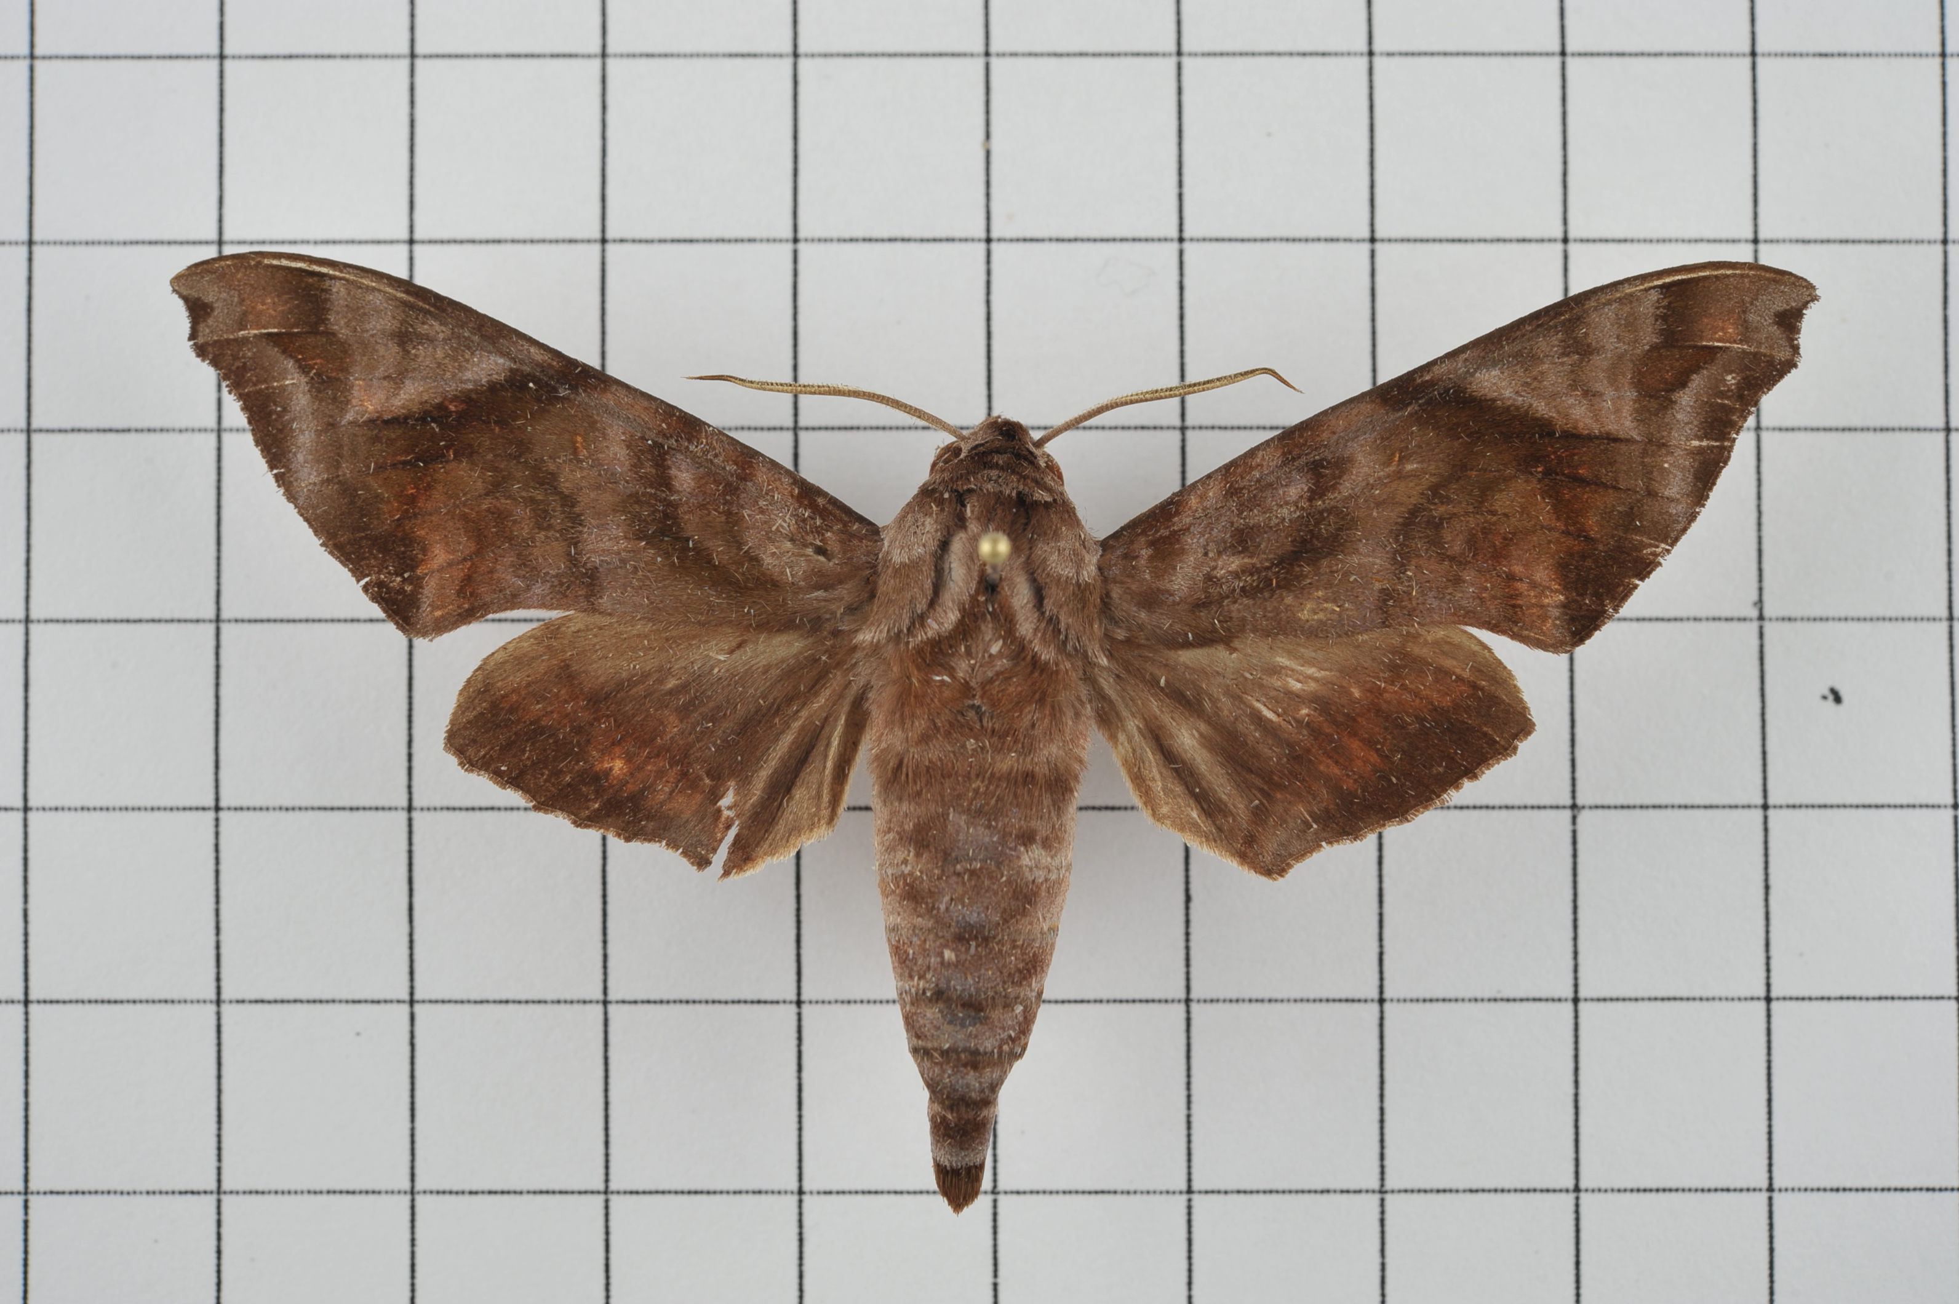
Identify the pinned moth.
Acosmeryx castanea
